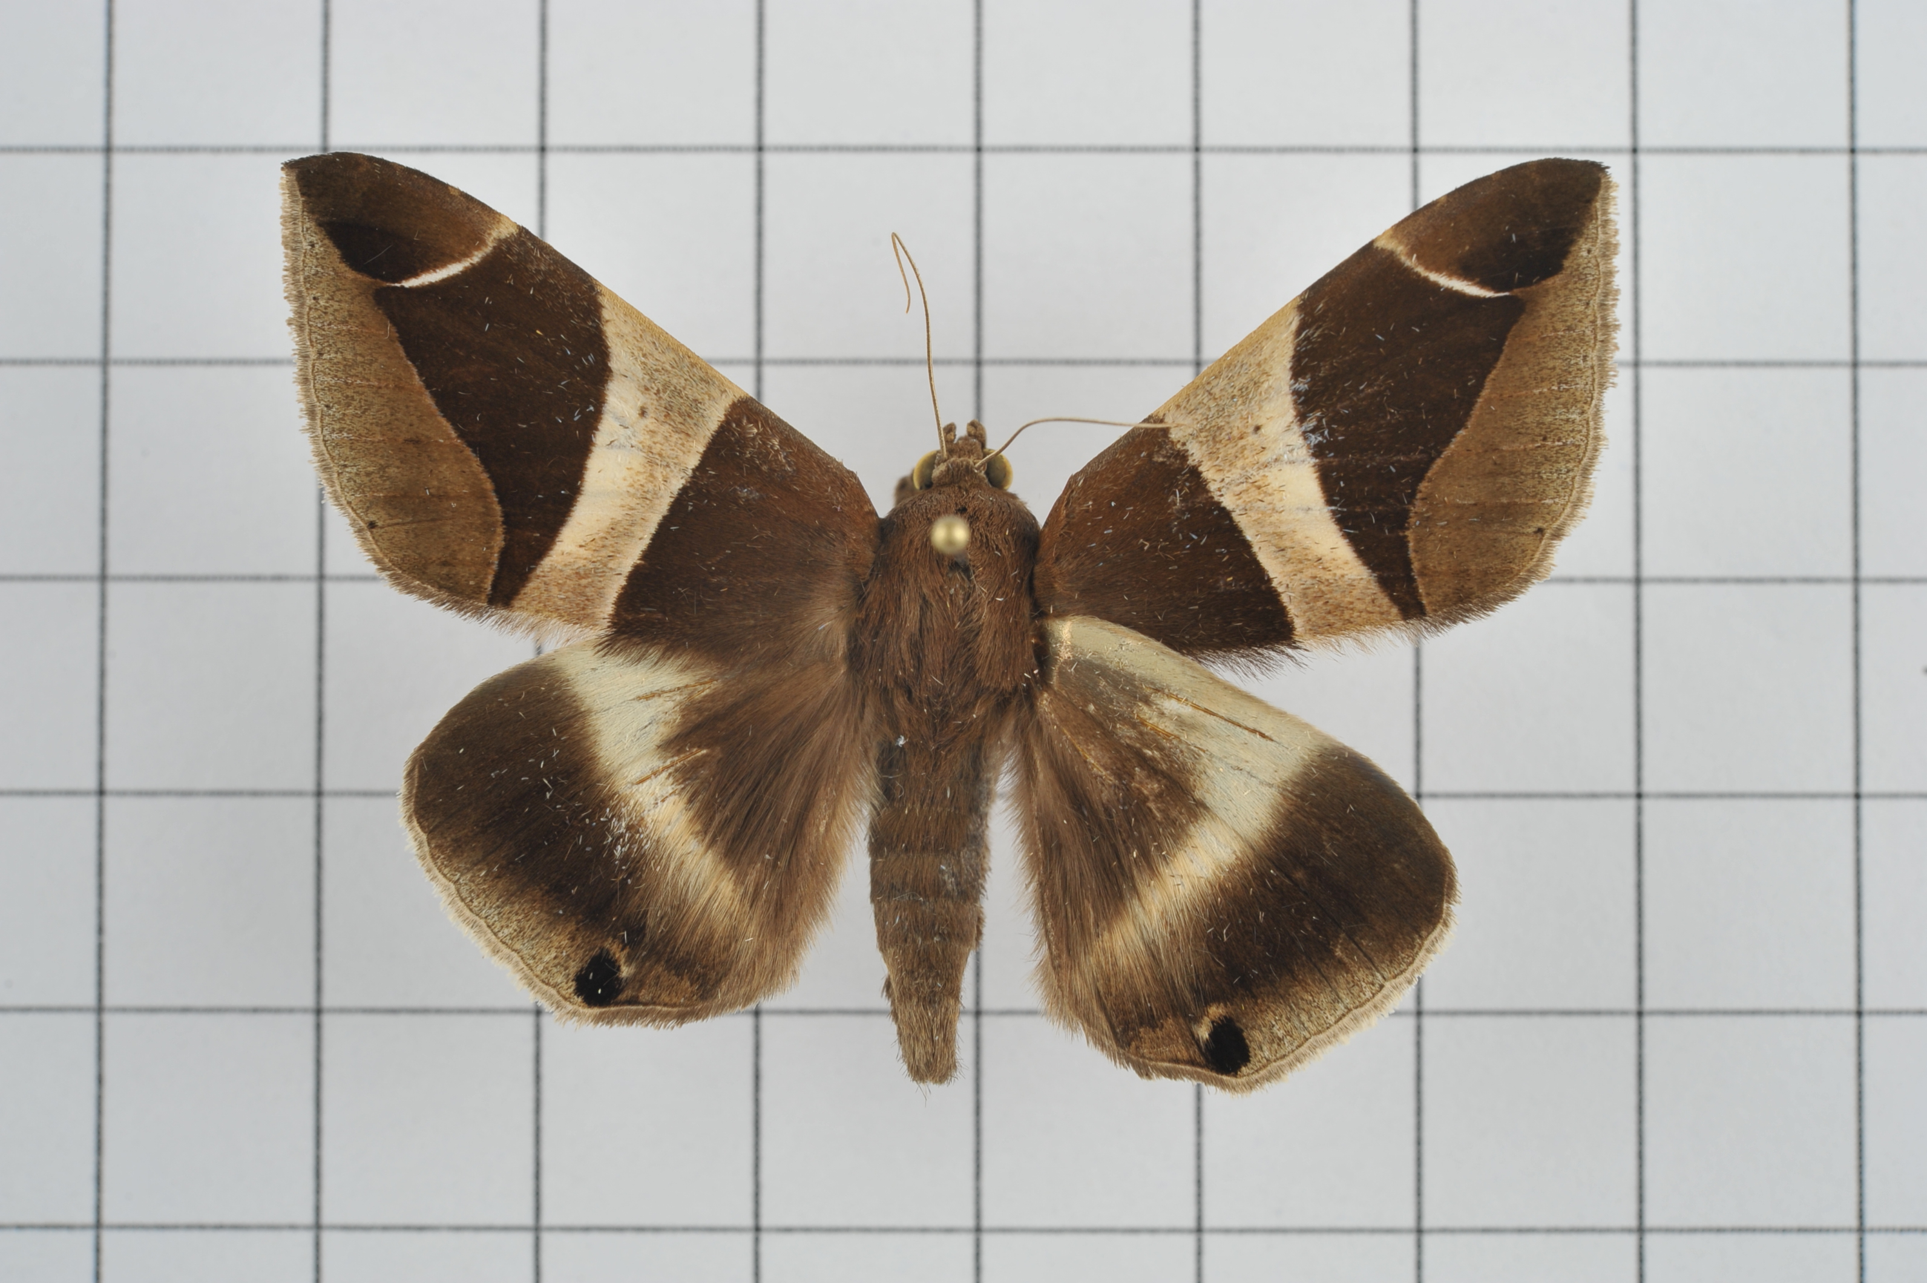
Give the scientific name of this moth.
Bastilla praetermissa
